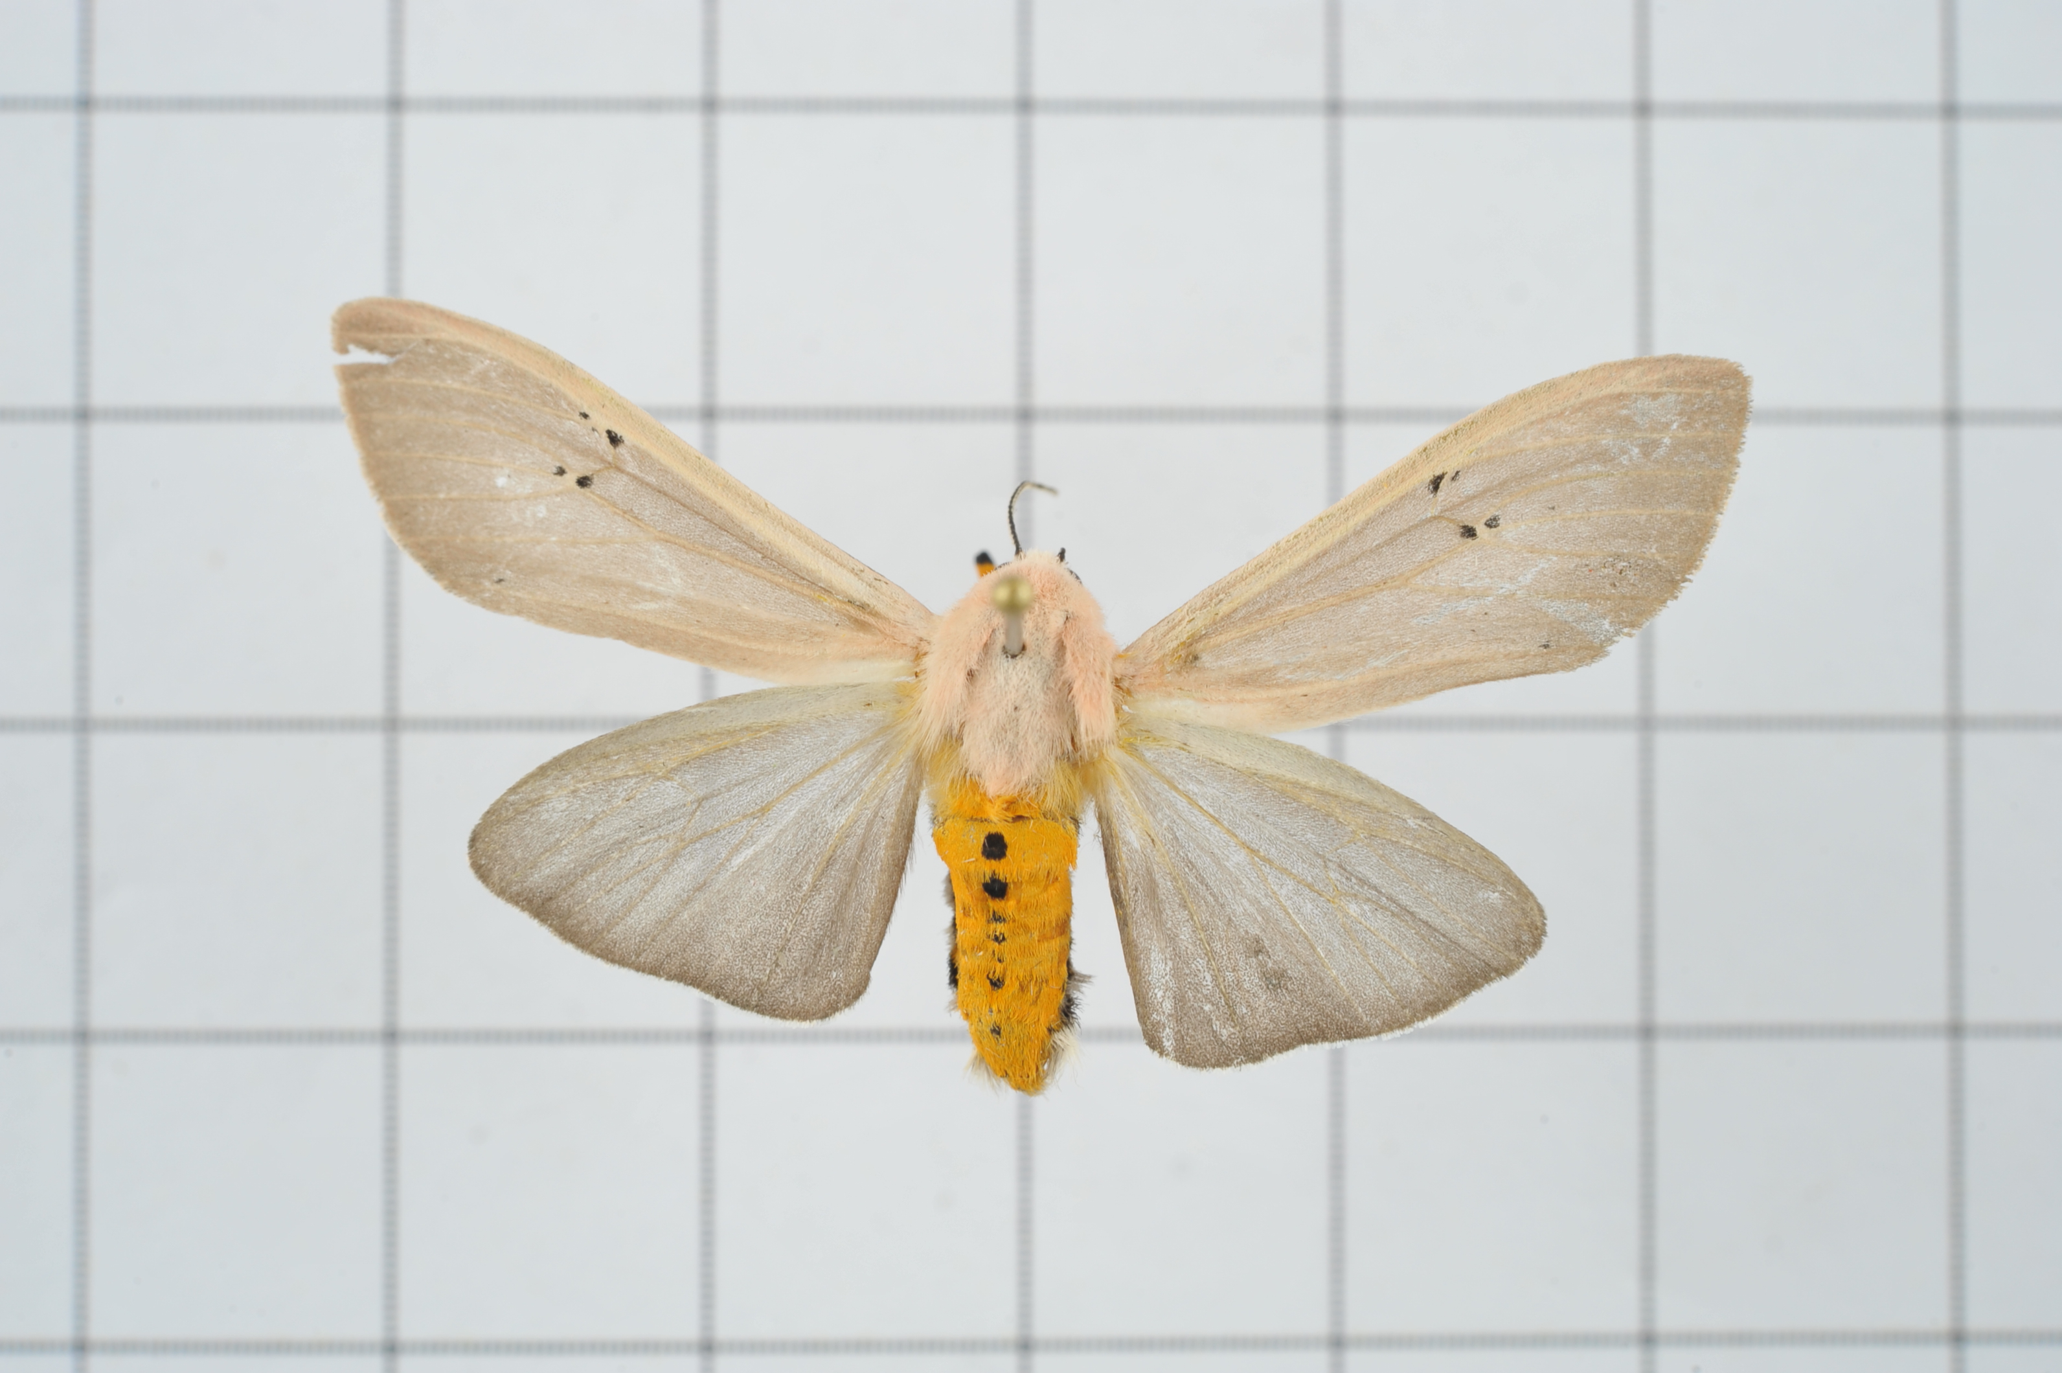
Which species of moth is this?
Creatonotos transiens koni
